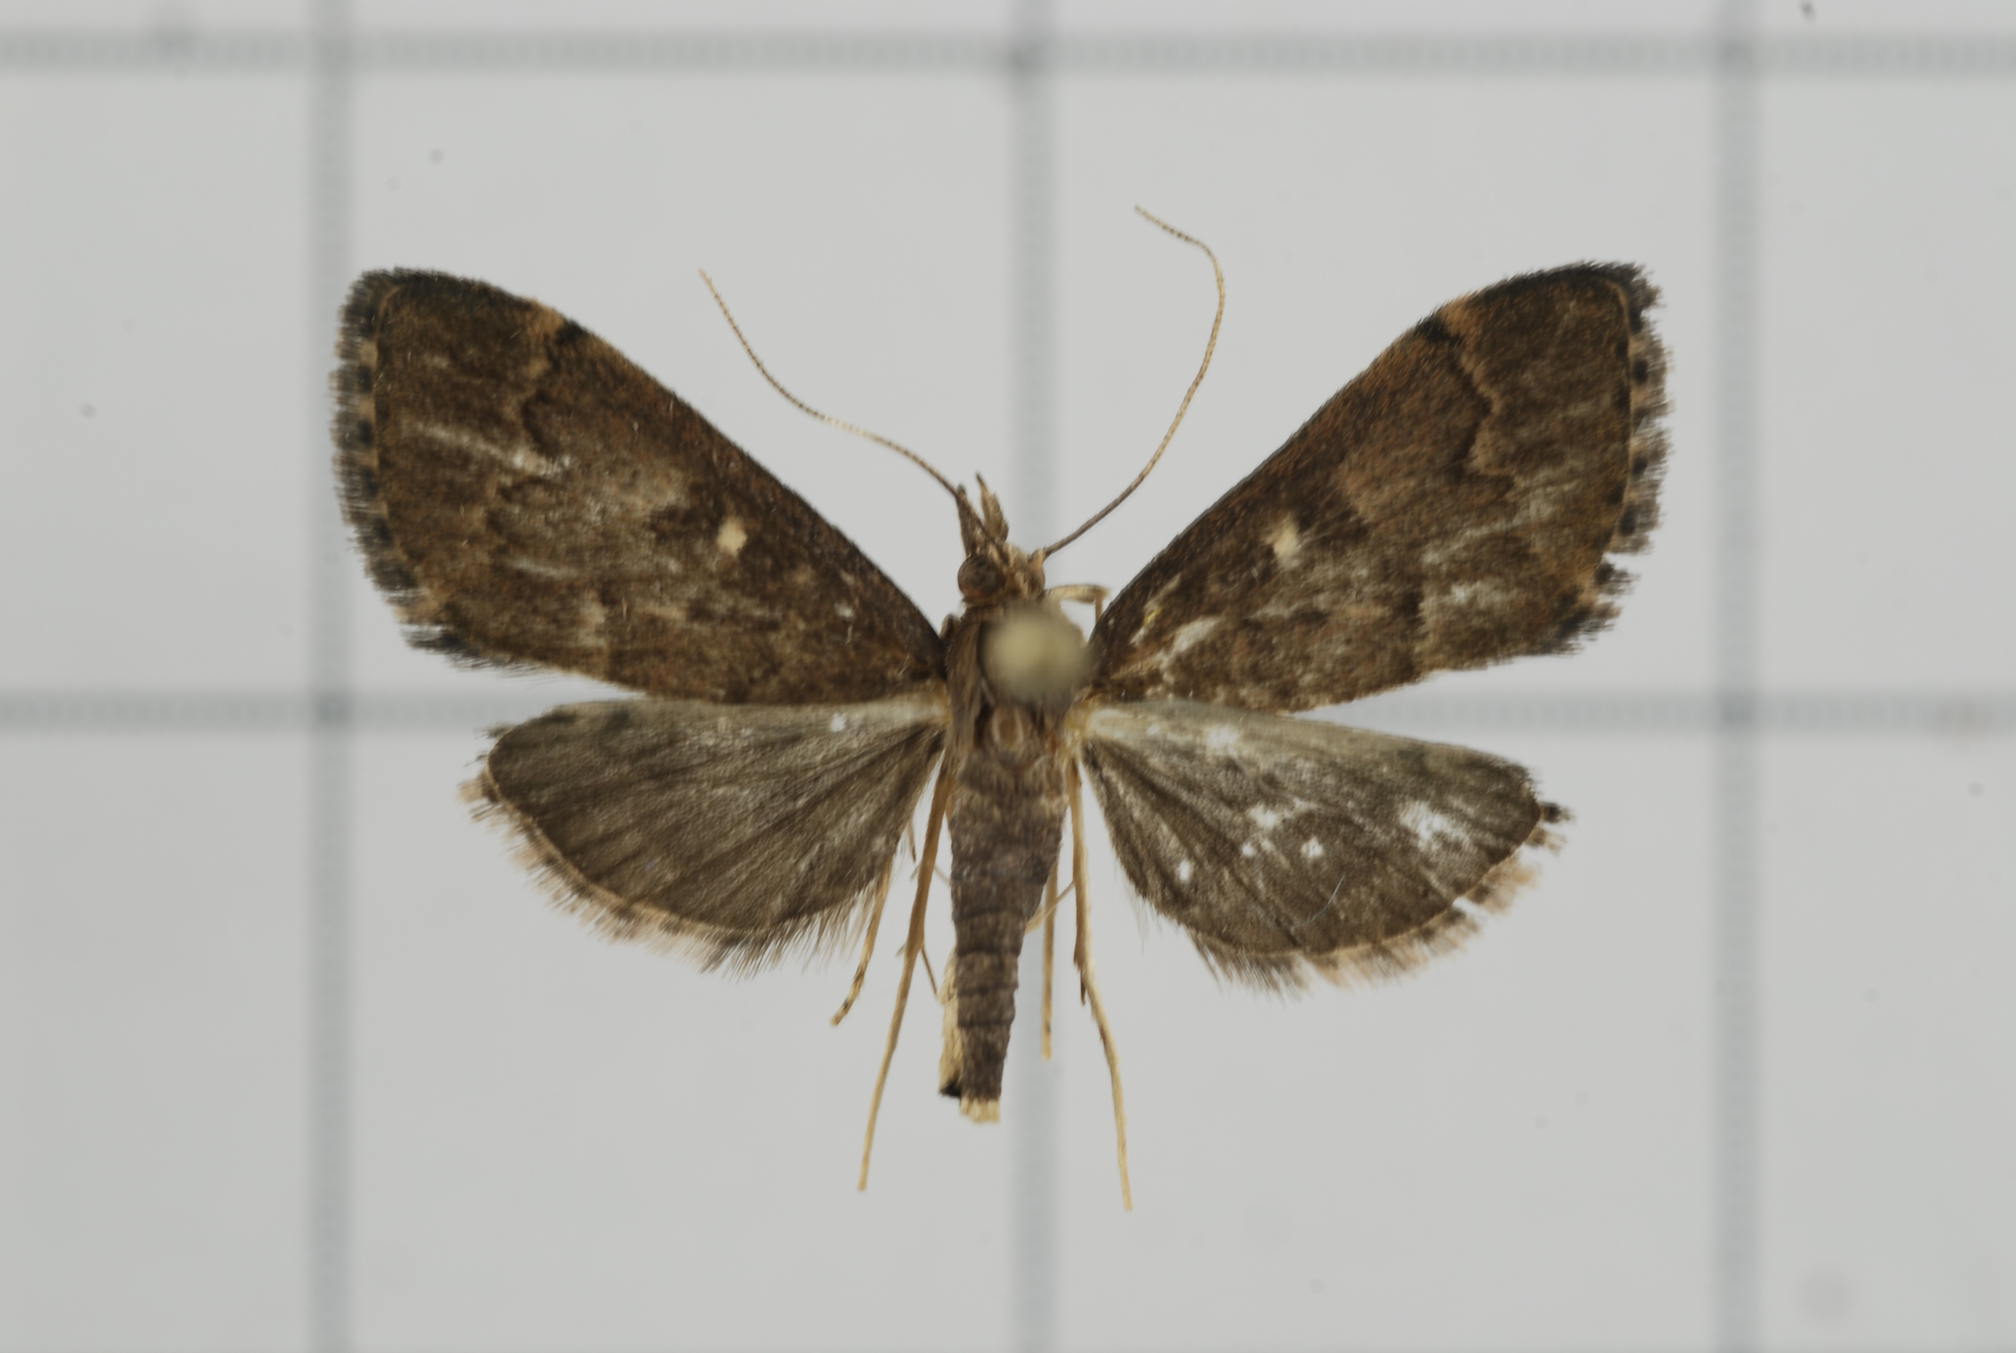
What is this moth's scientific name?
Camptomastix hisbonalis
